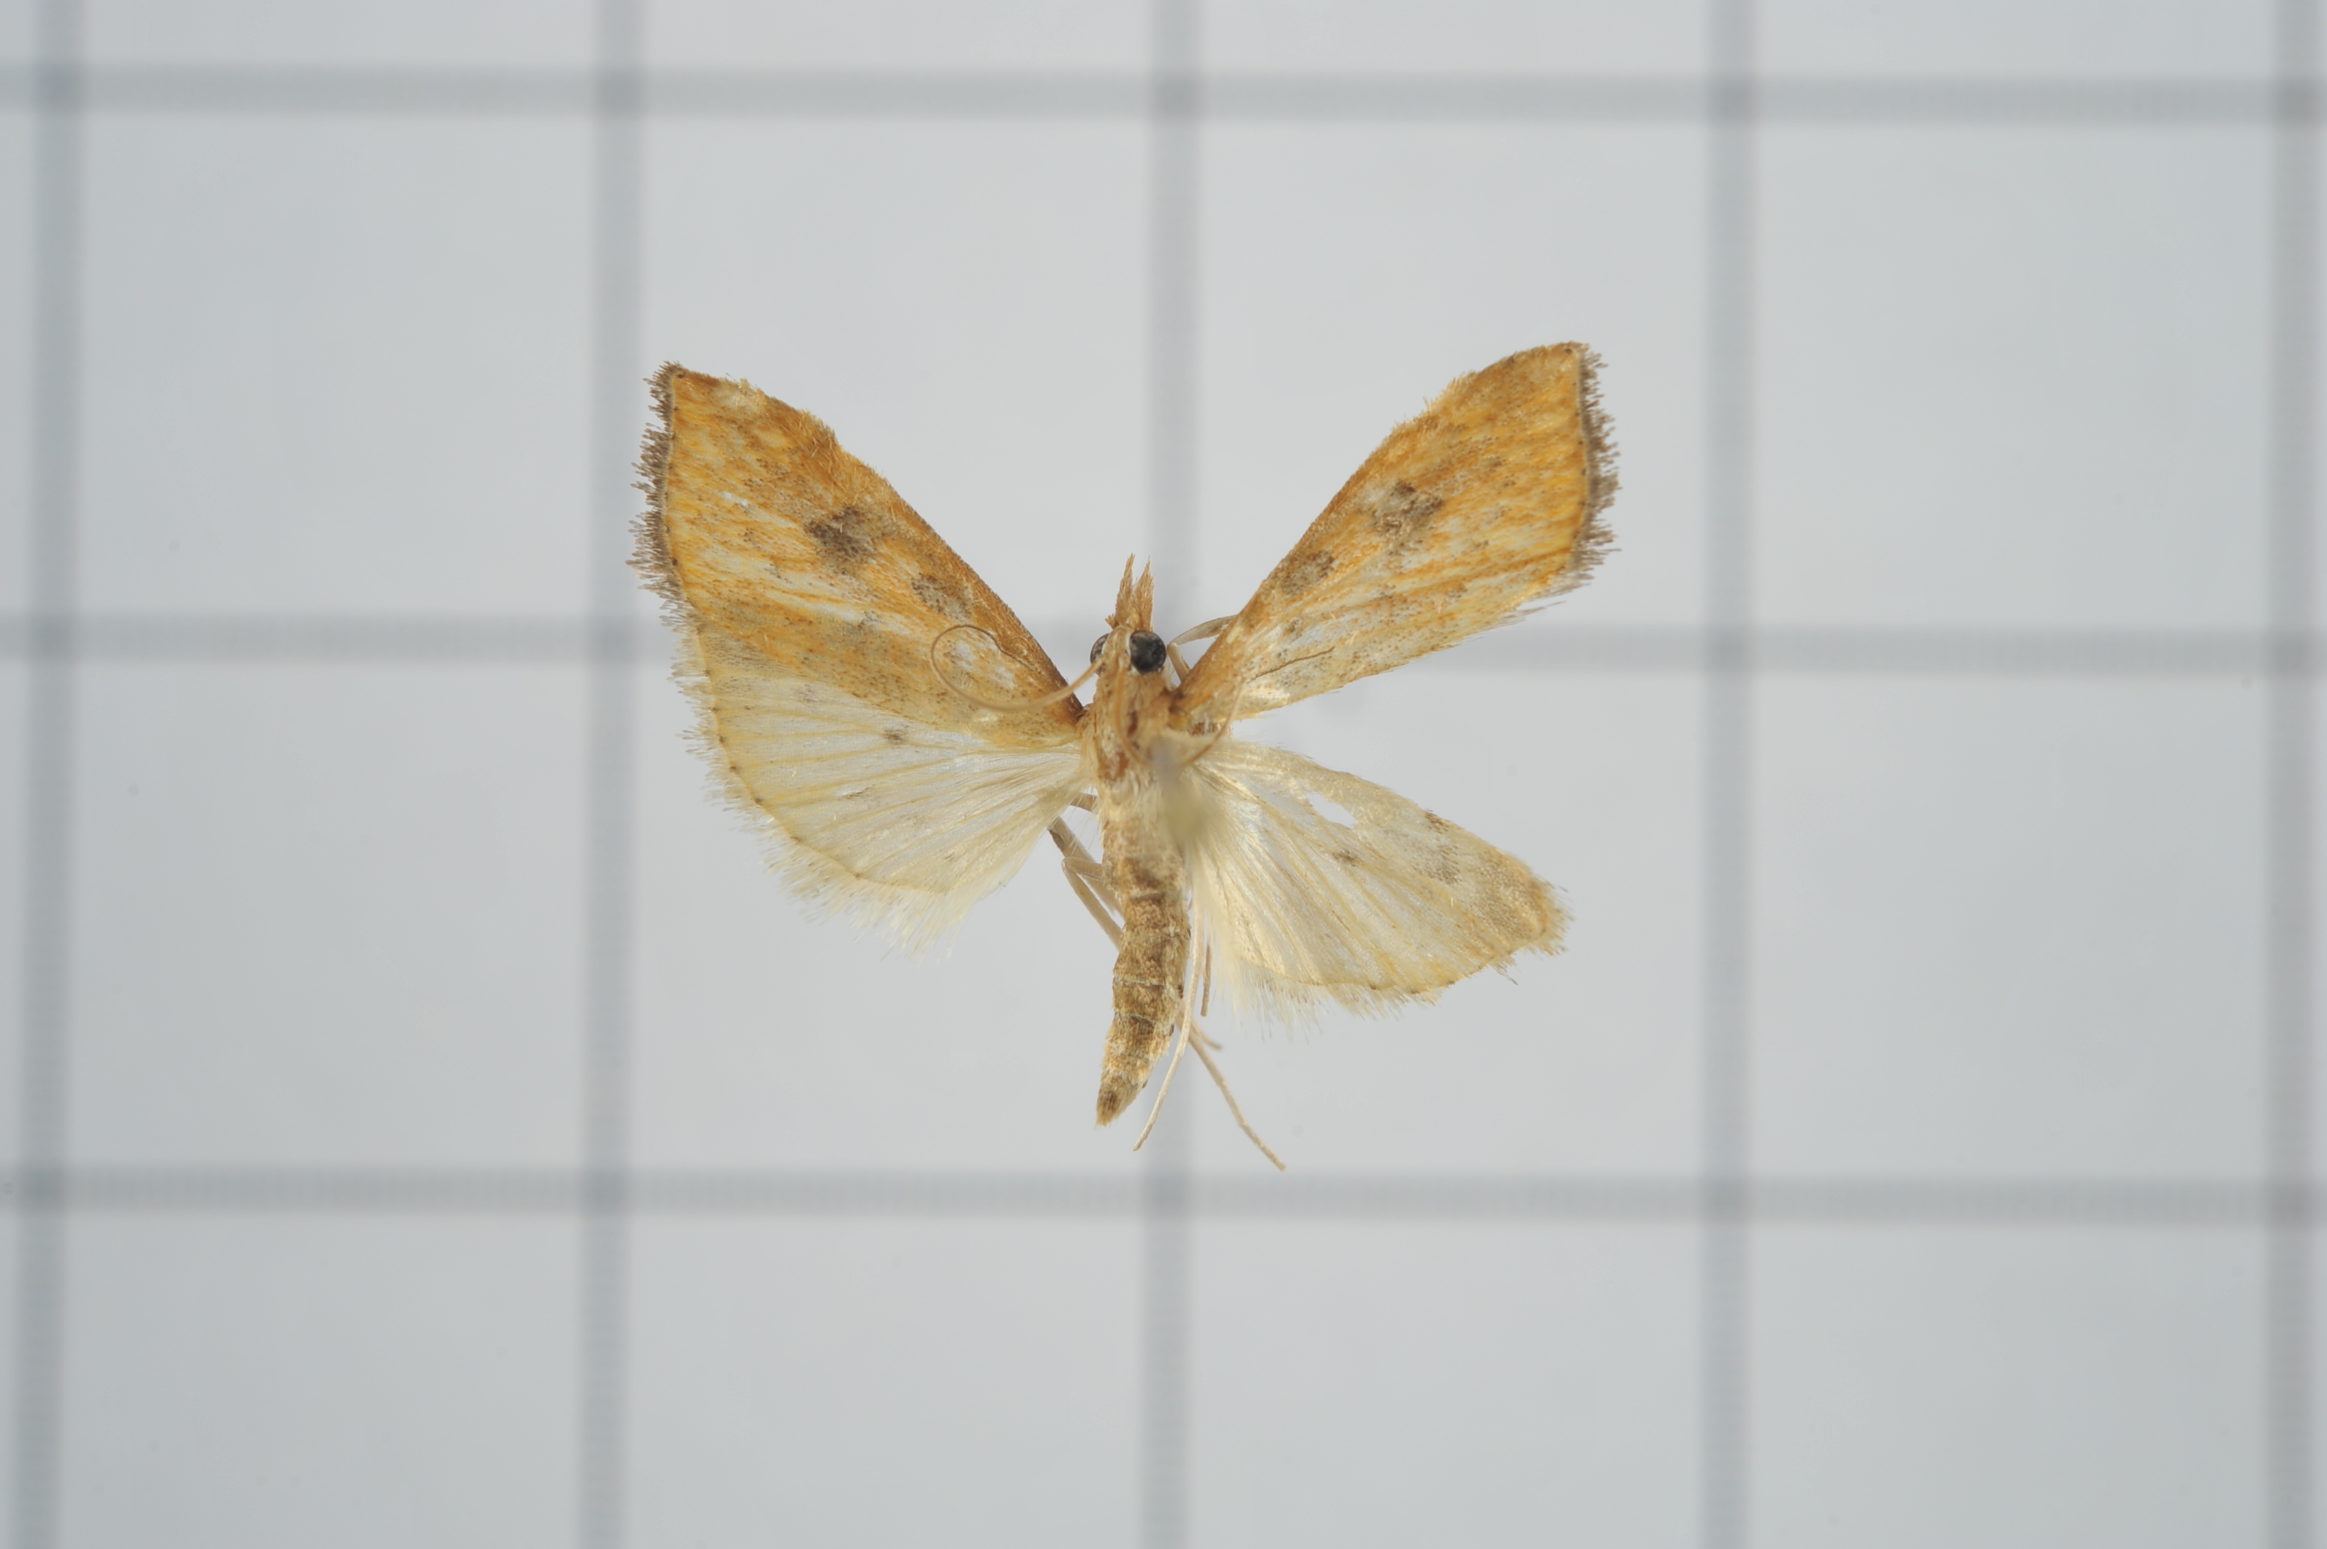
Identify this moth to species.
Udea testacea
